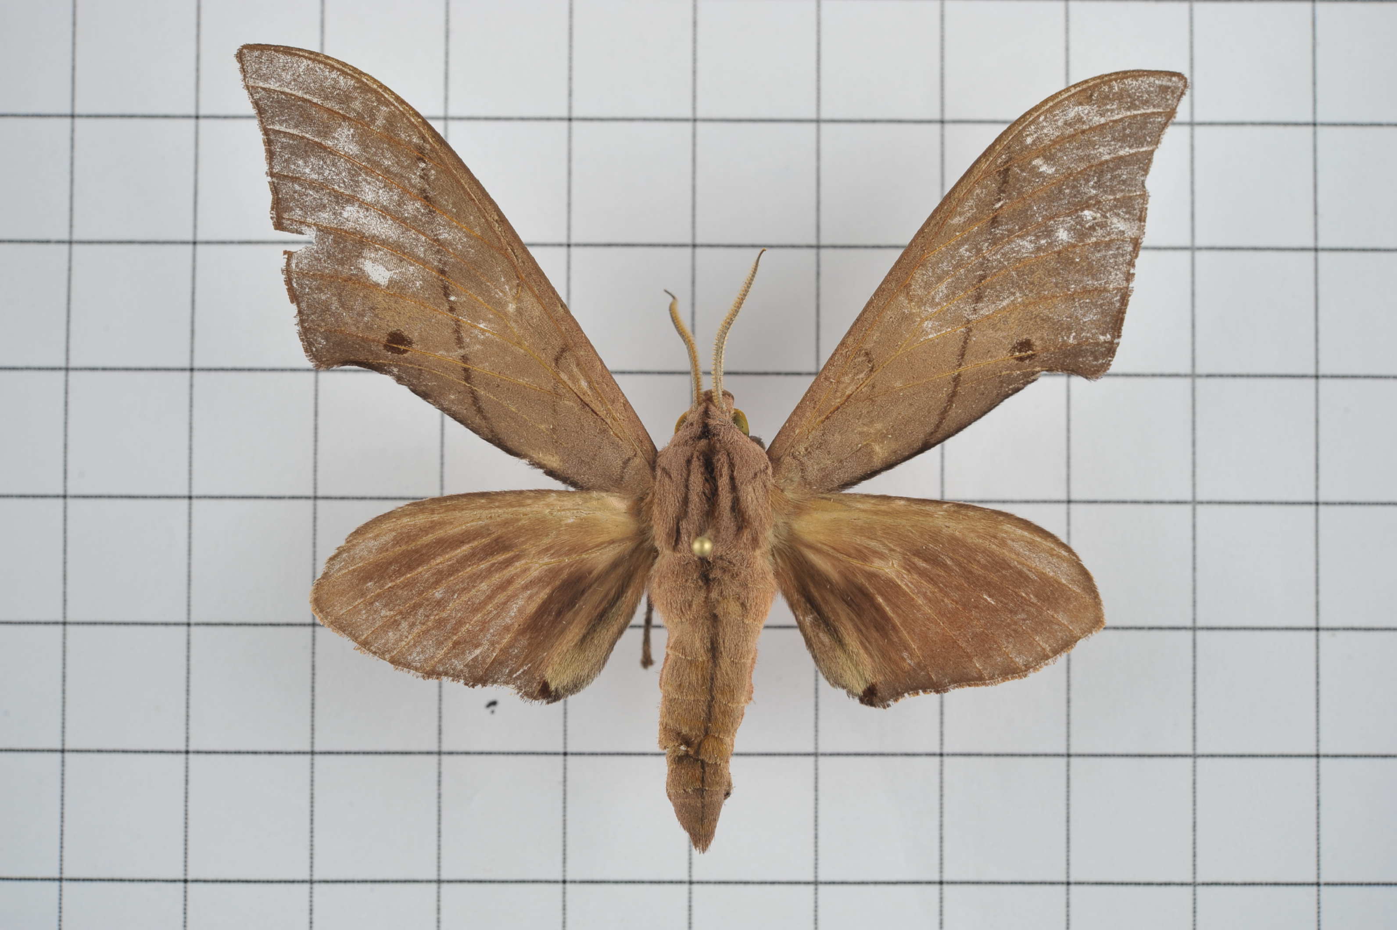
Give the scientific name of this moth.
Marumba cristata bukaiana
